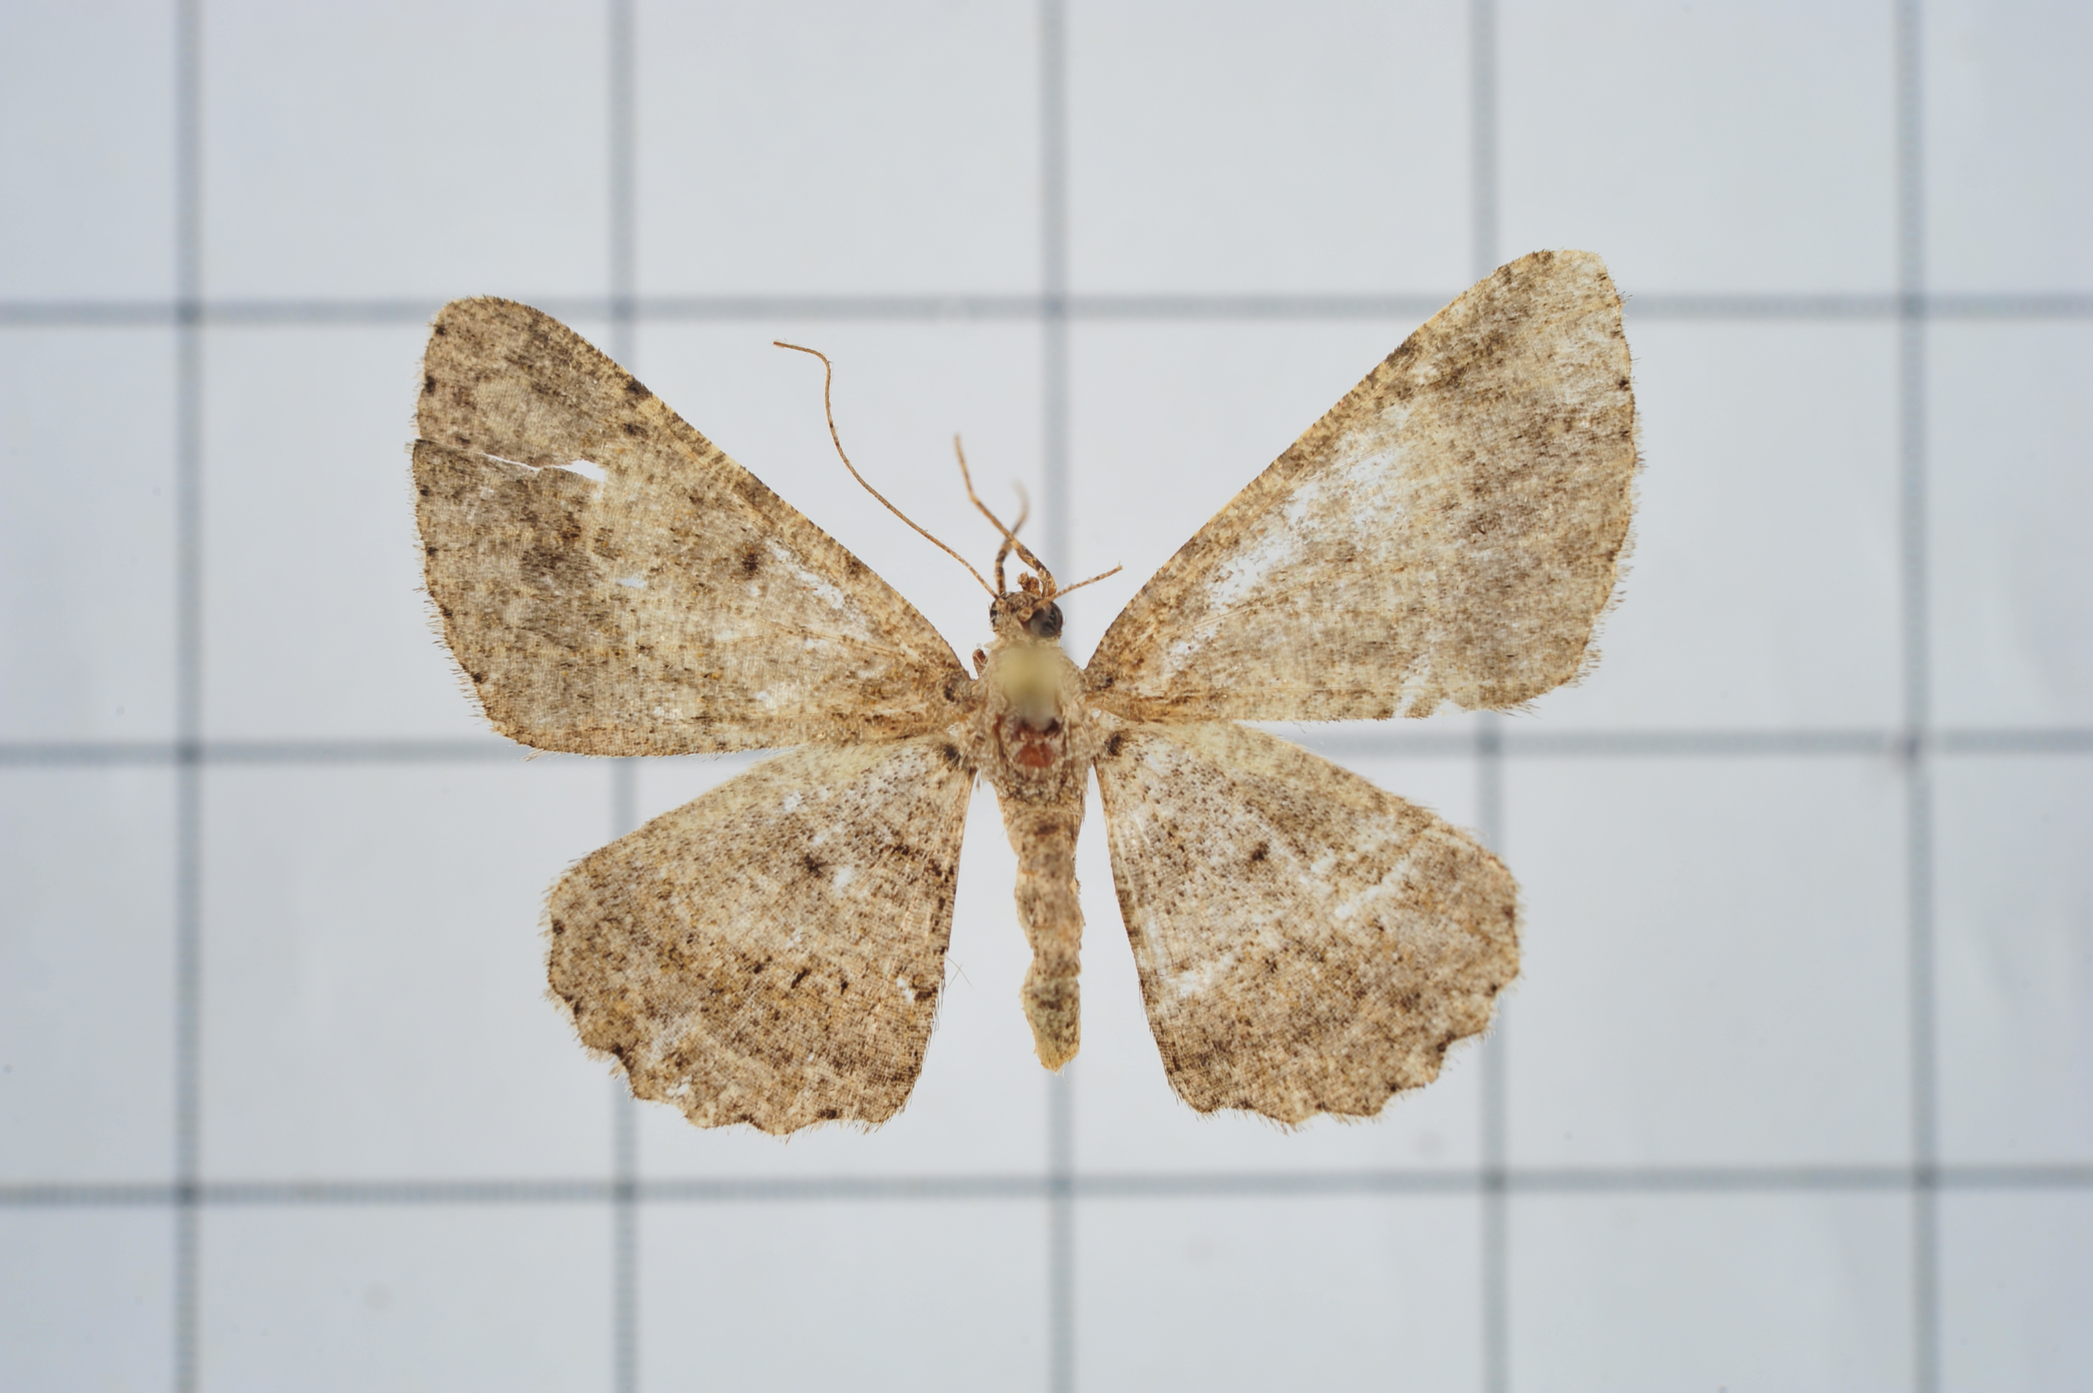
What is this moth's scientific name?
Psilalcis breta rantaizana
